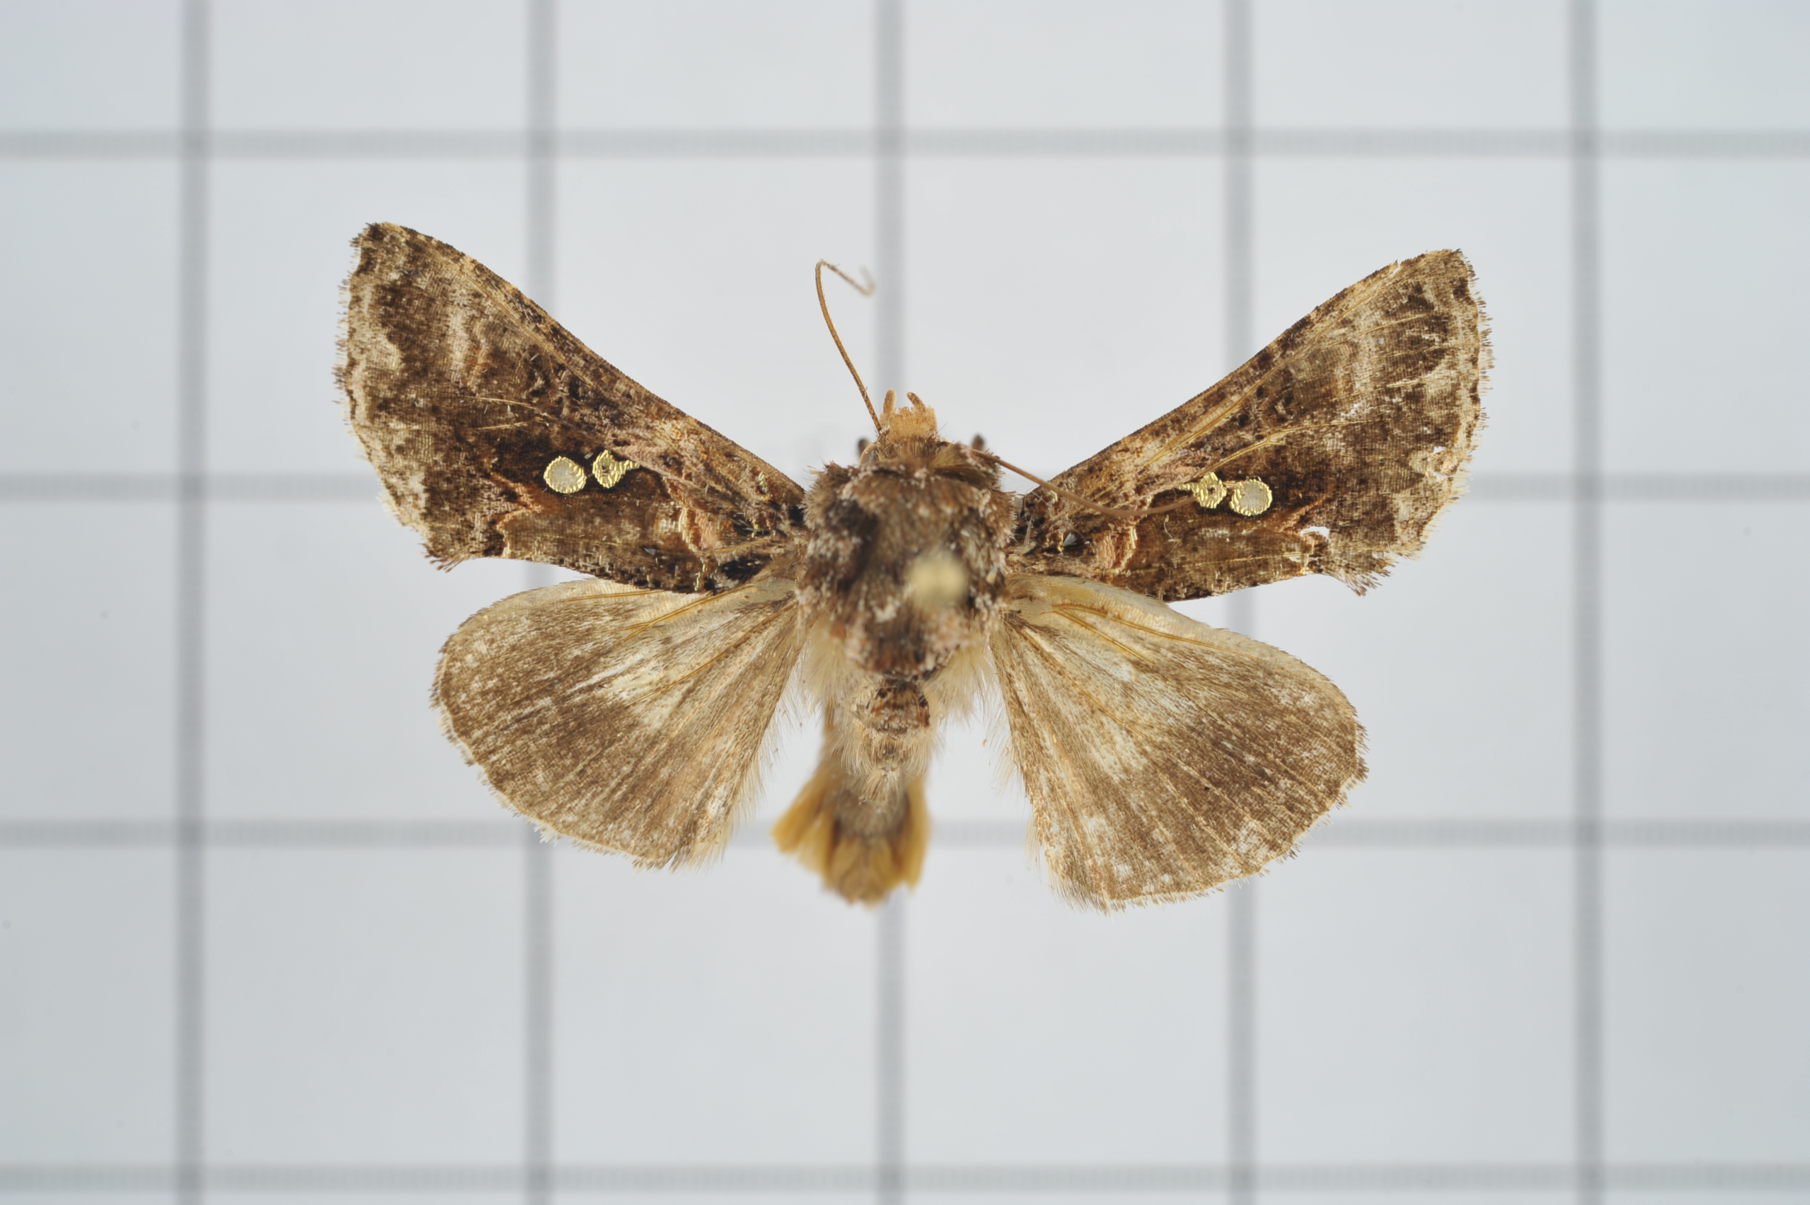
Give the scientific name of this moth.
Chrysodeixis taiwani
